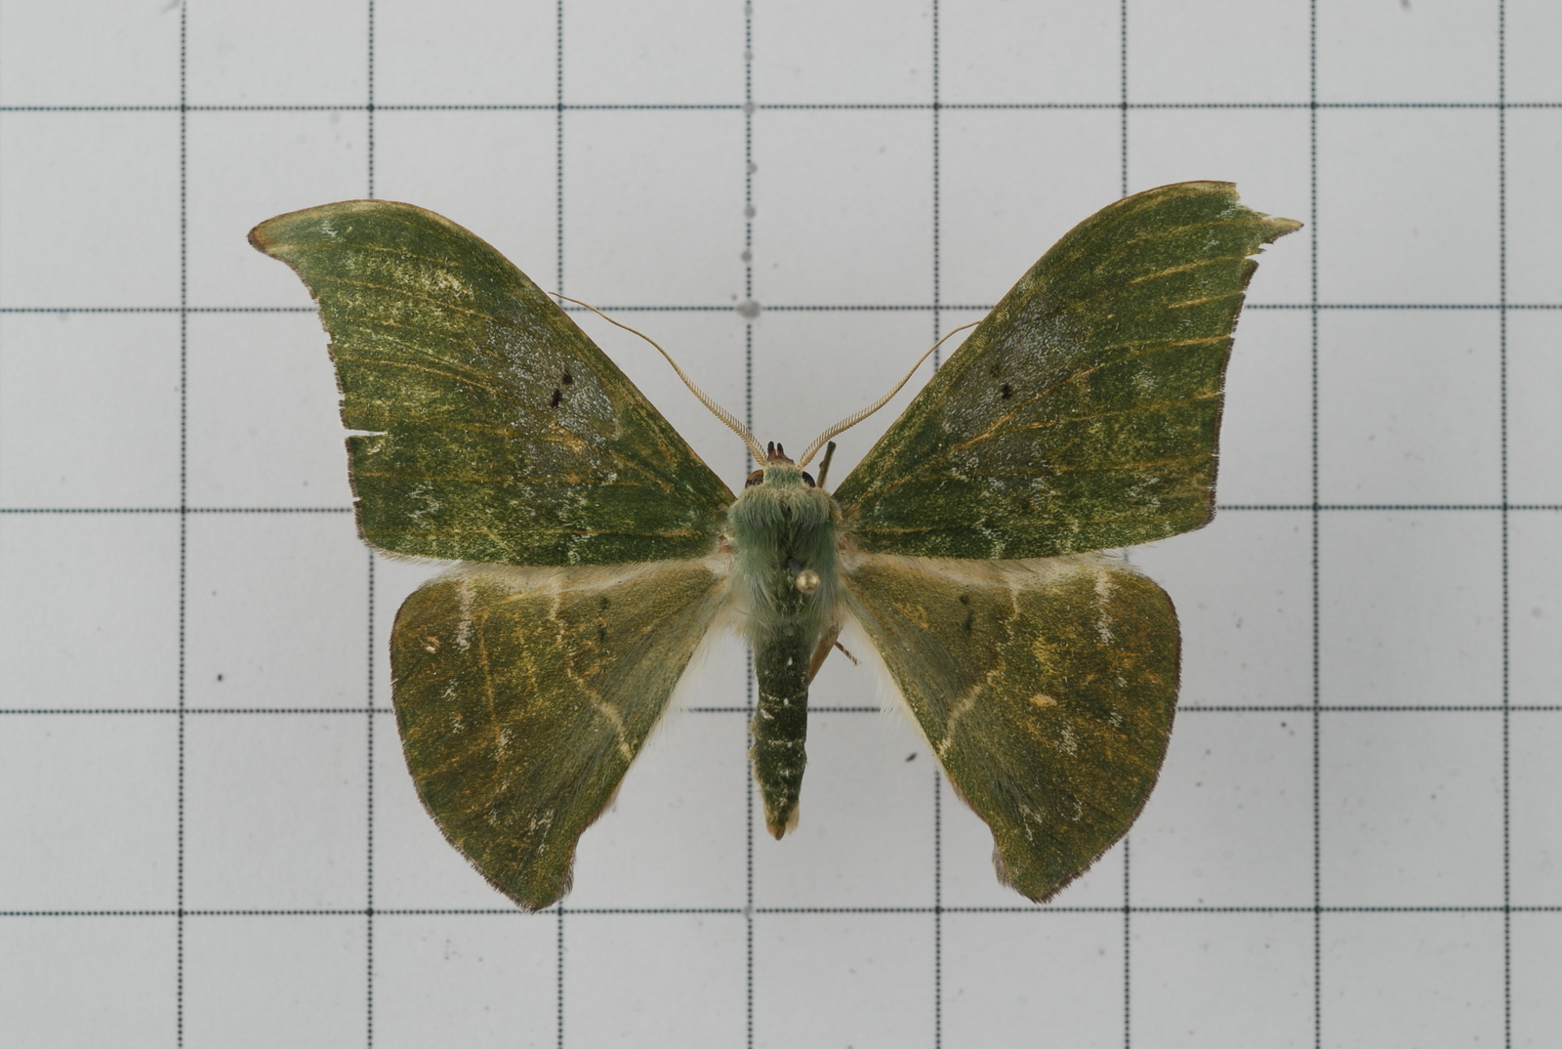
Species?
Tanaorhinus viridiluteata
